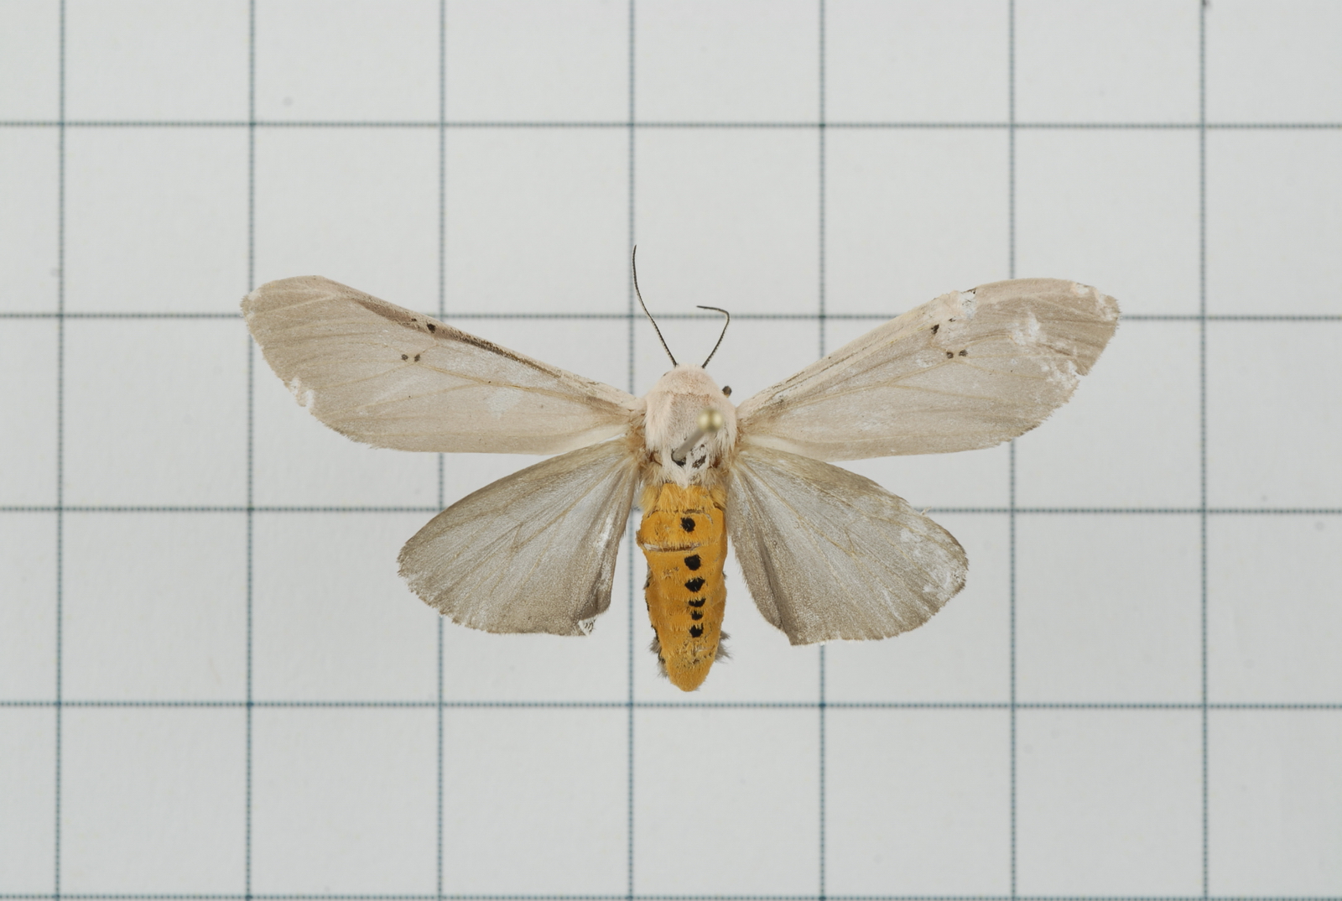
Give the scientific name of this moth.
Creatonotos transiens koni
